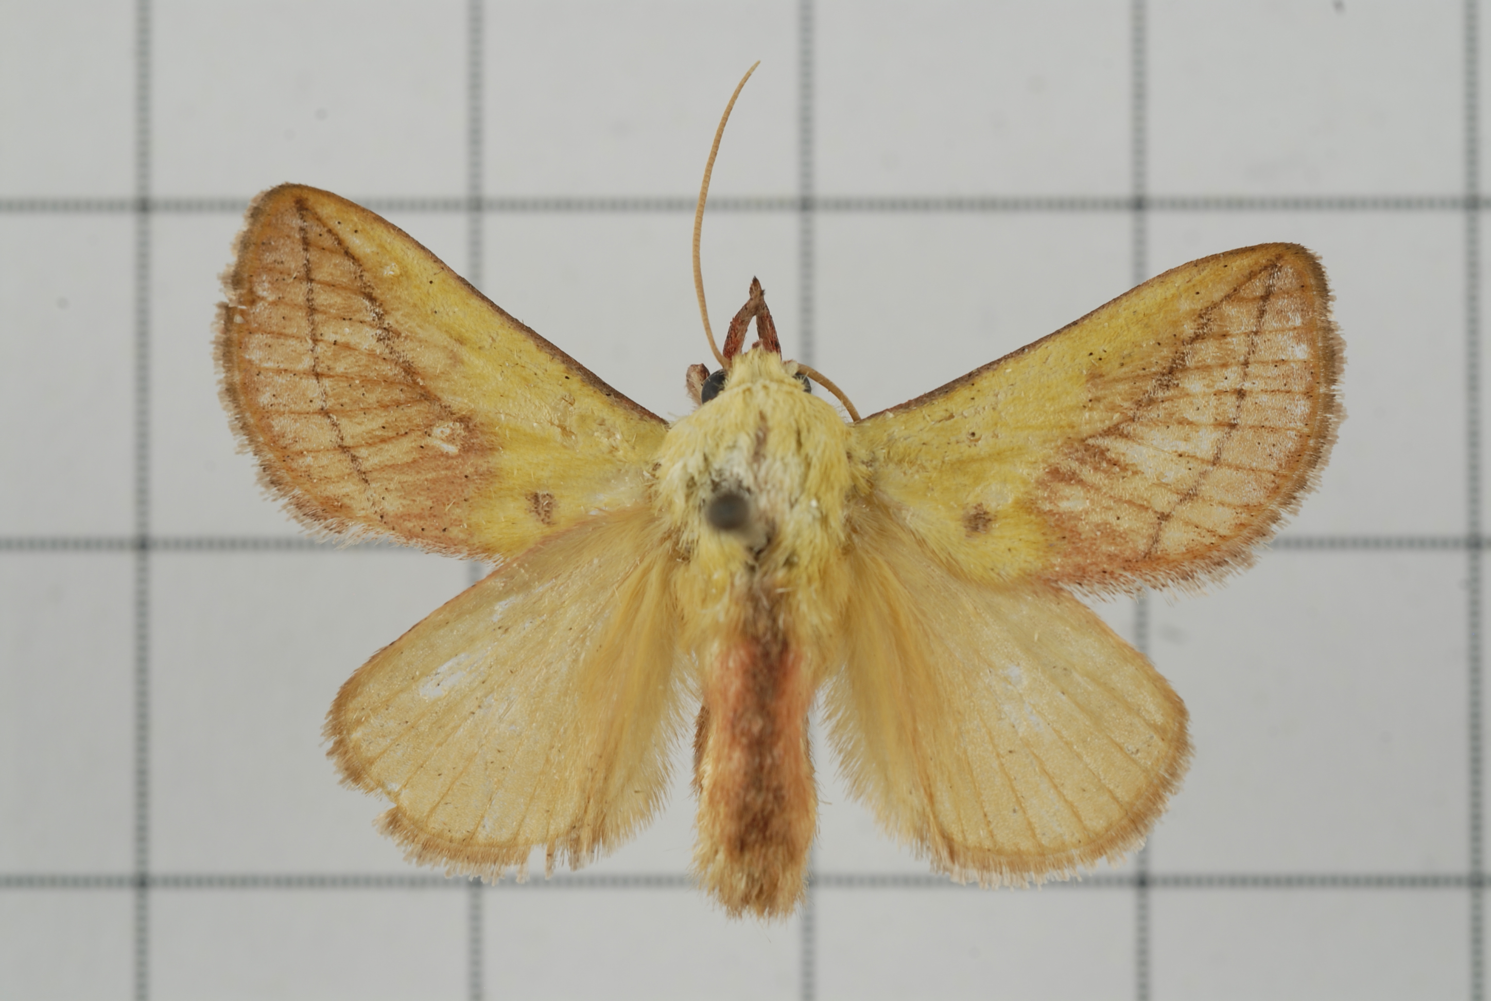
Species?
Monema rubriceps
